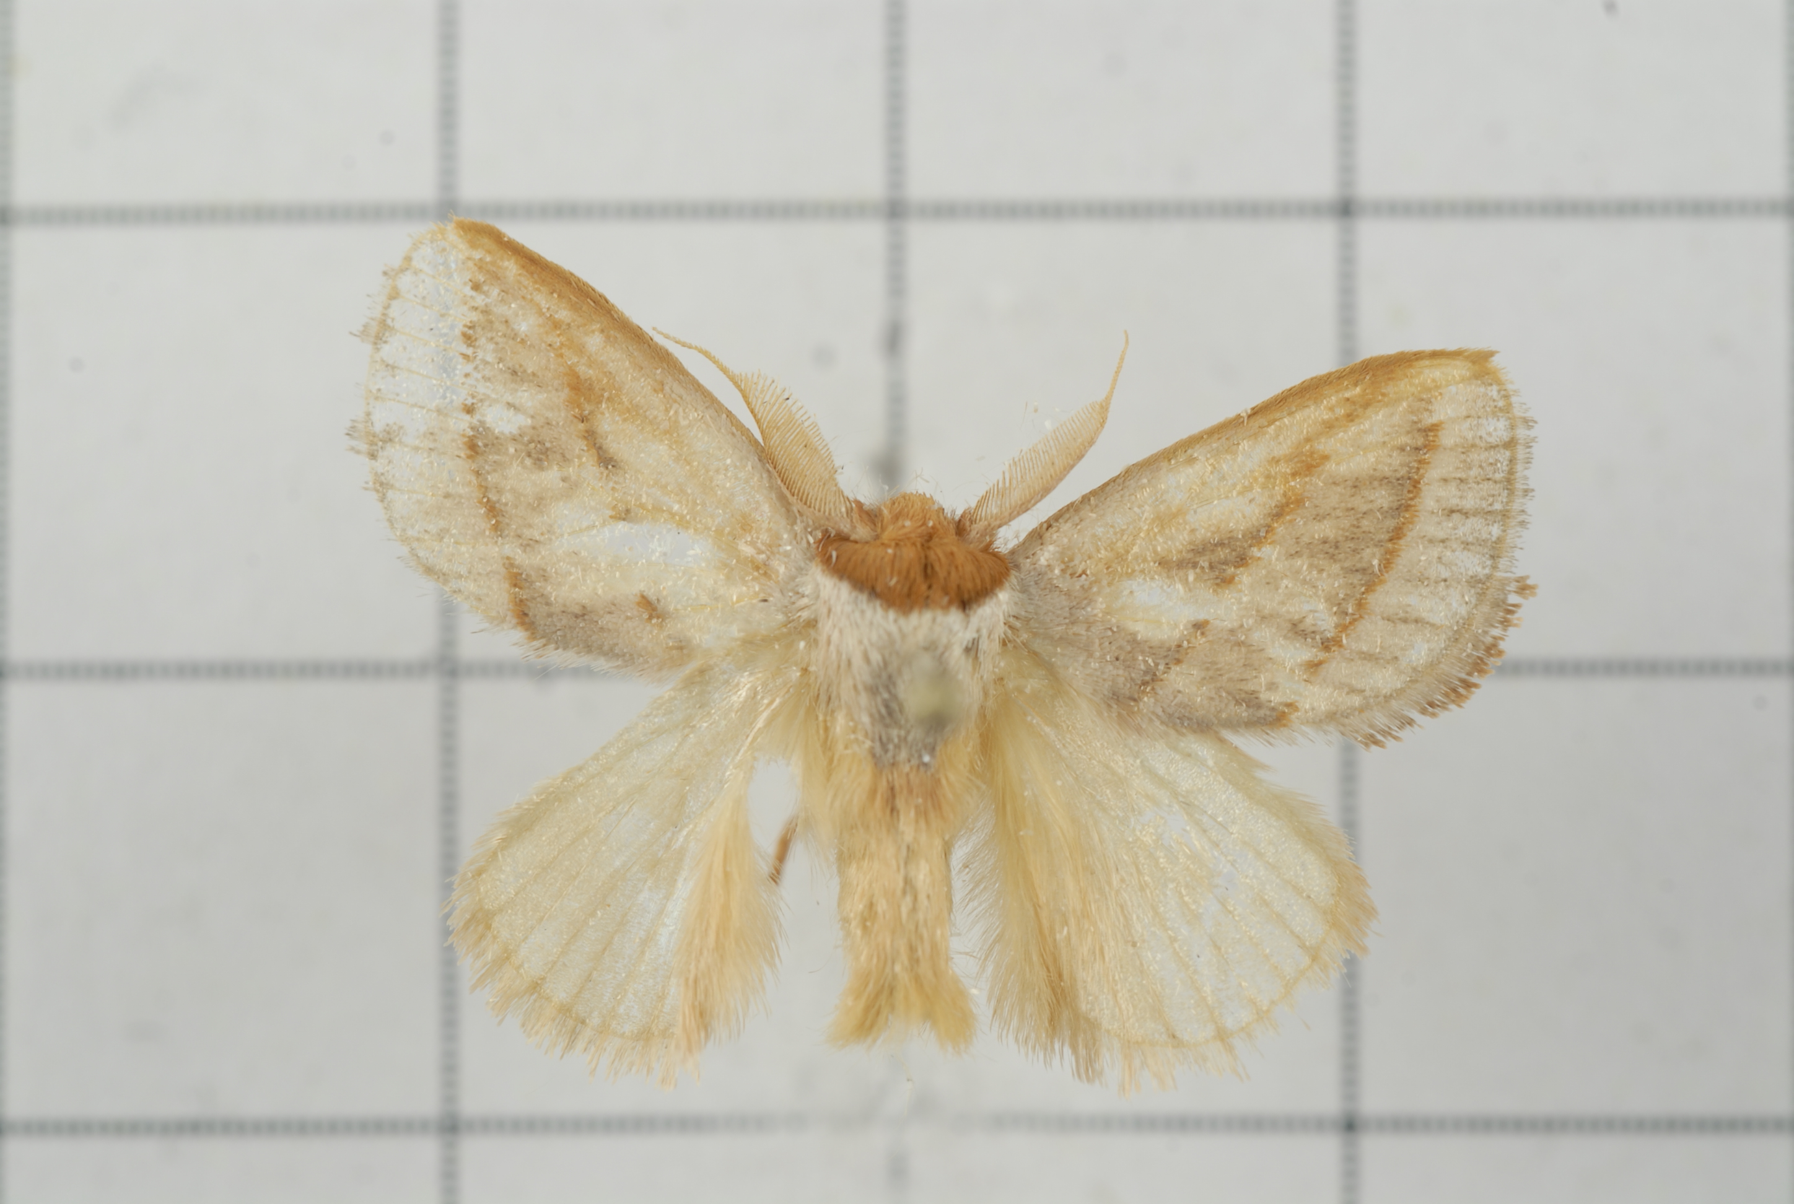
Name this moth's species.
Cania heppneri
